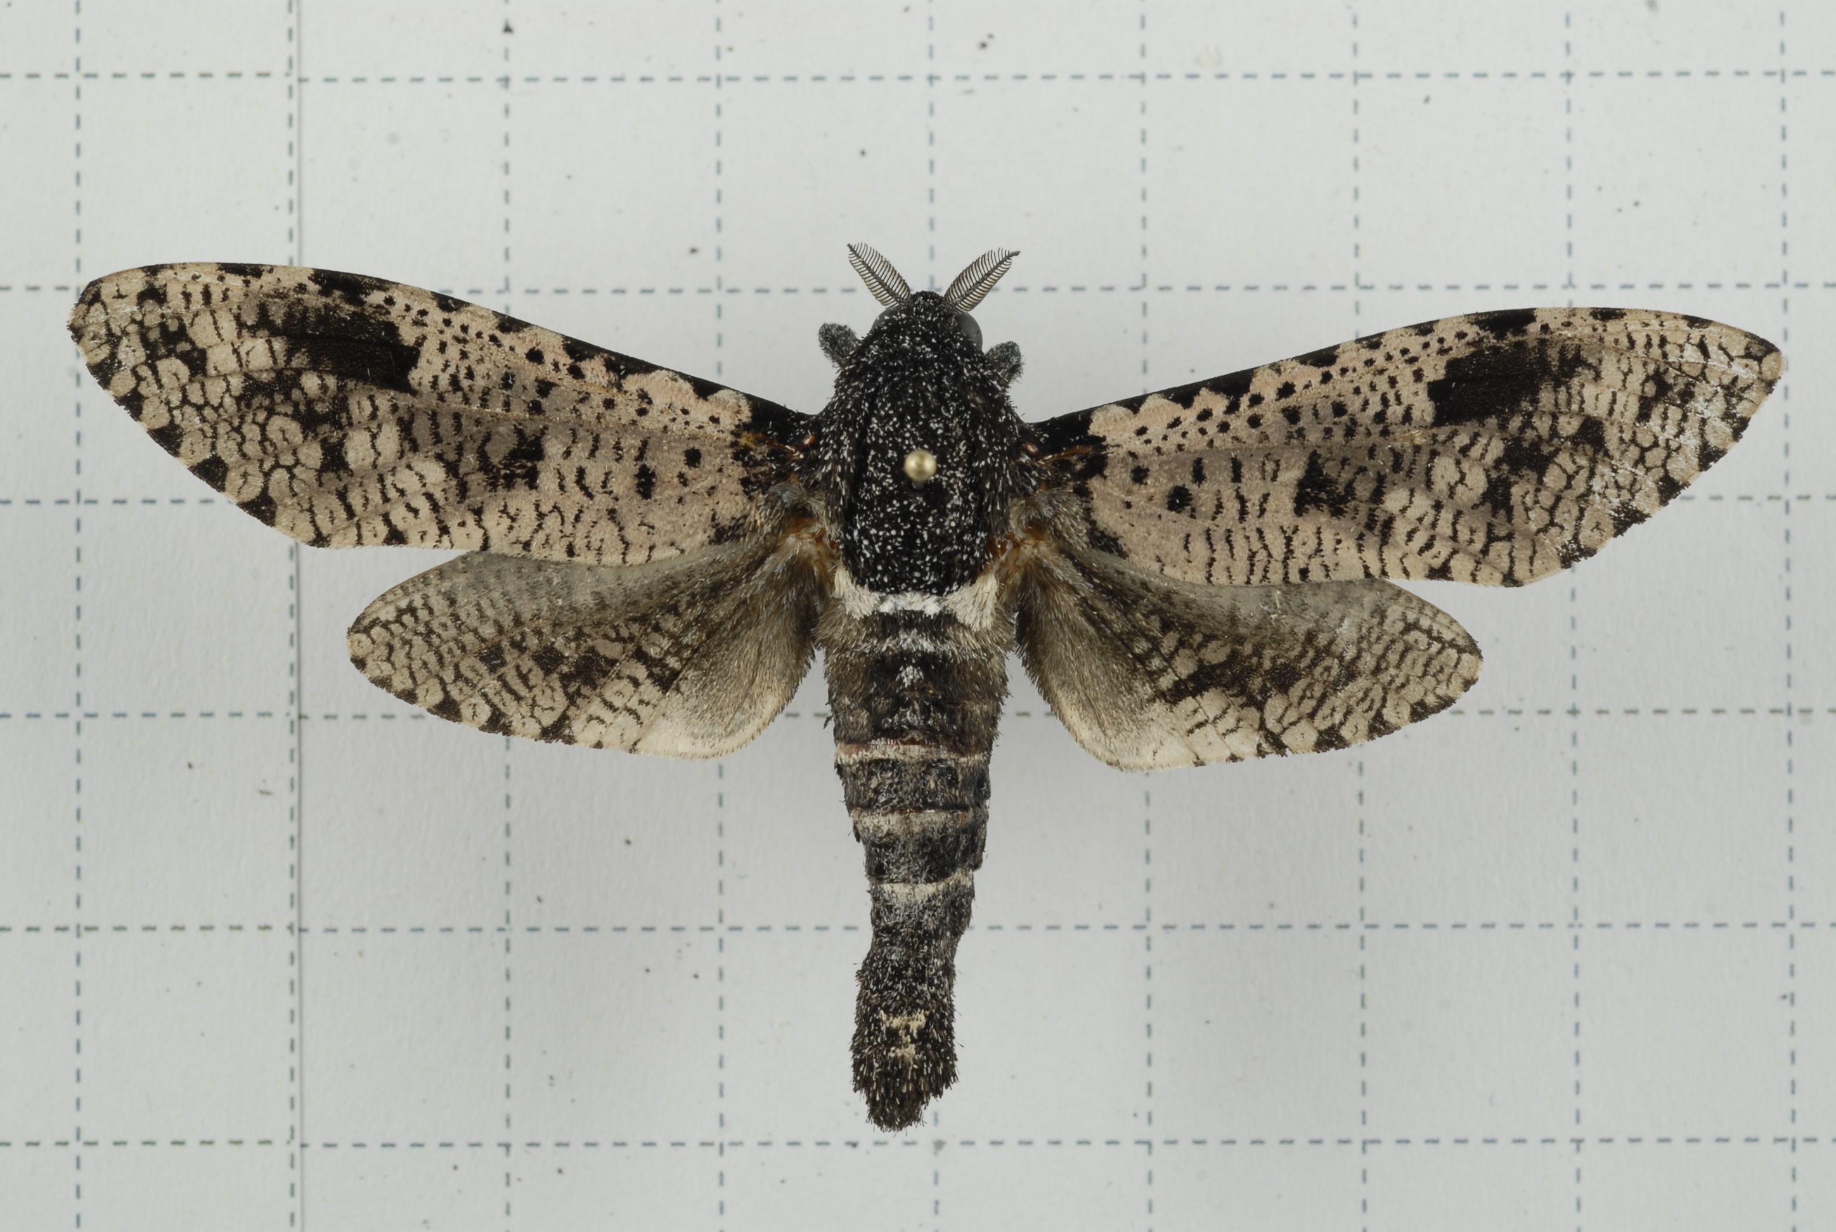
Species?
Xyleutes strix
